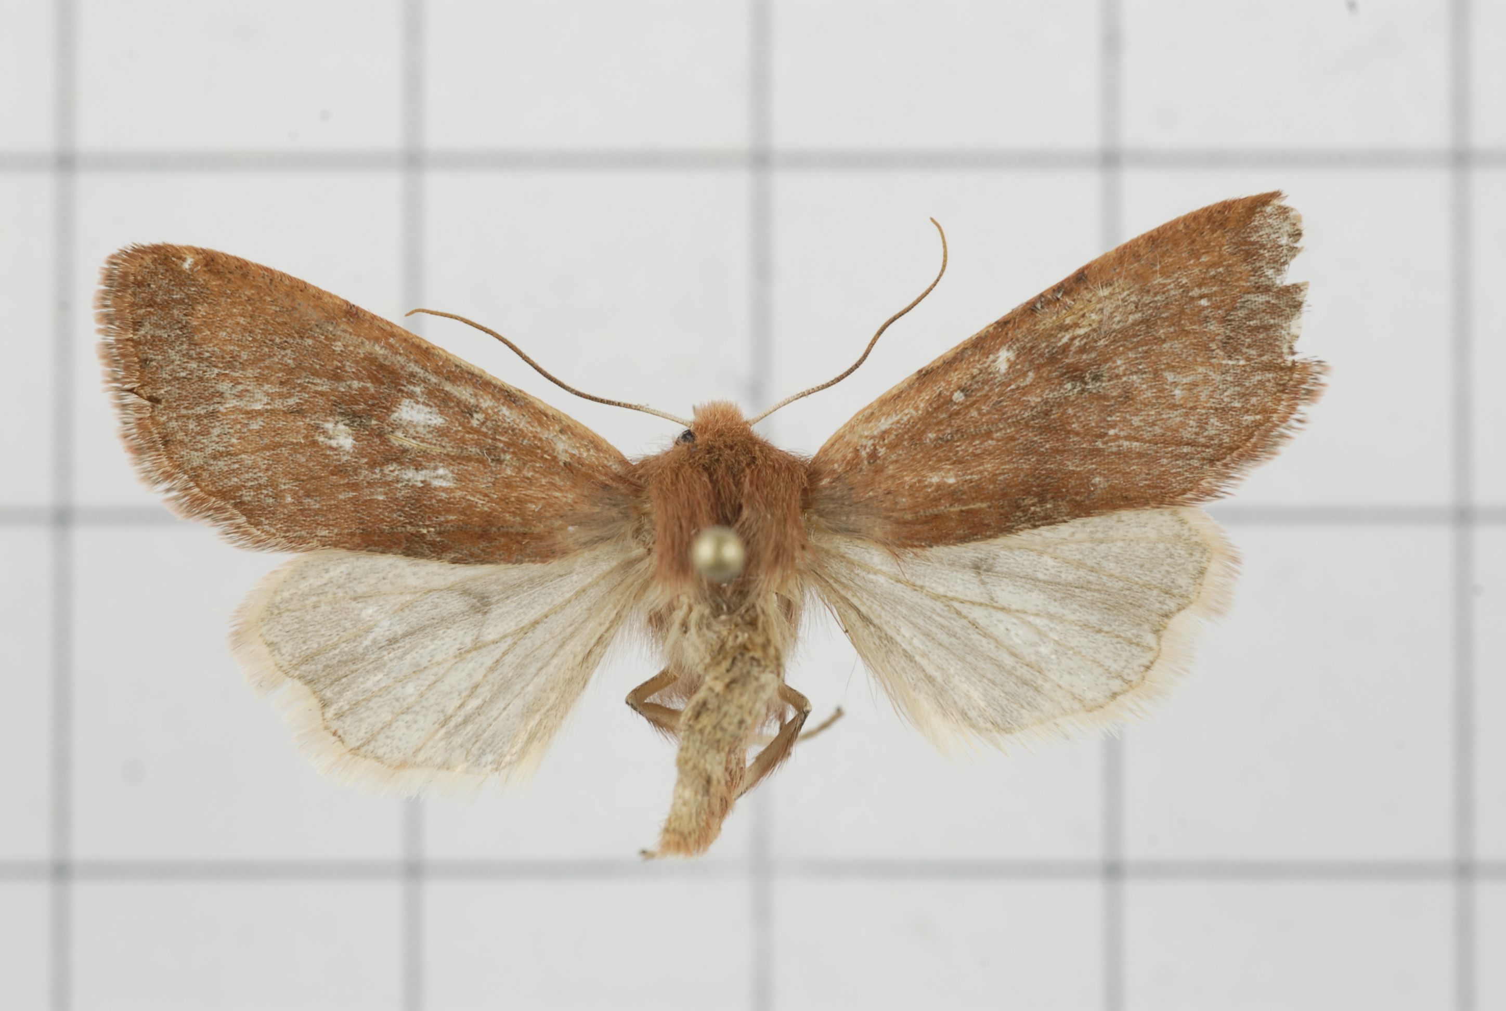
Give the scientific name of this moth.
Anorthoa changi
